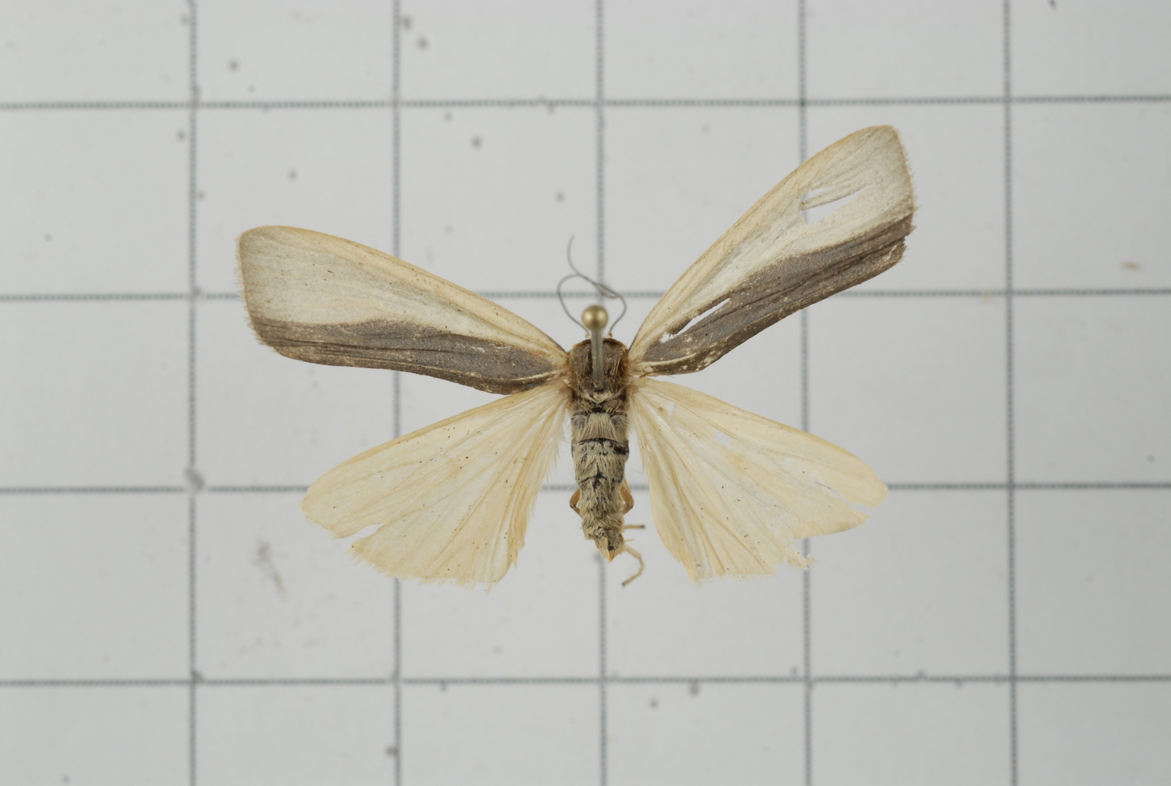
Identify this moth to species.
Hesudra divisa
